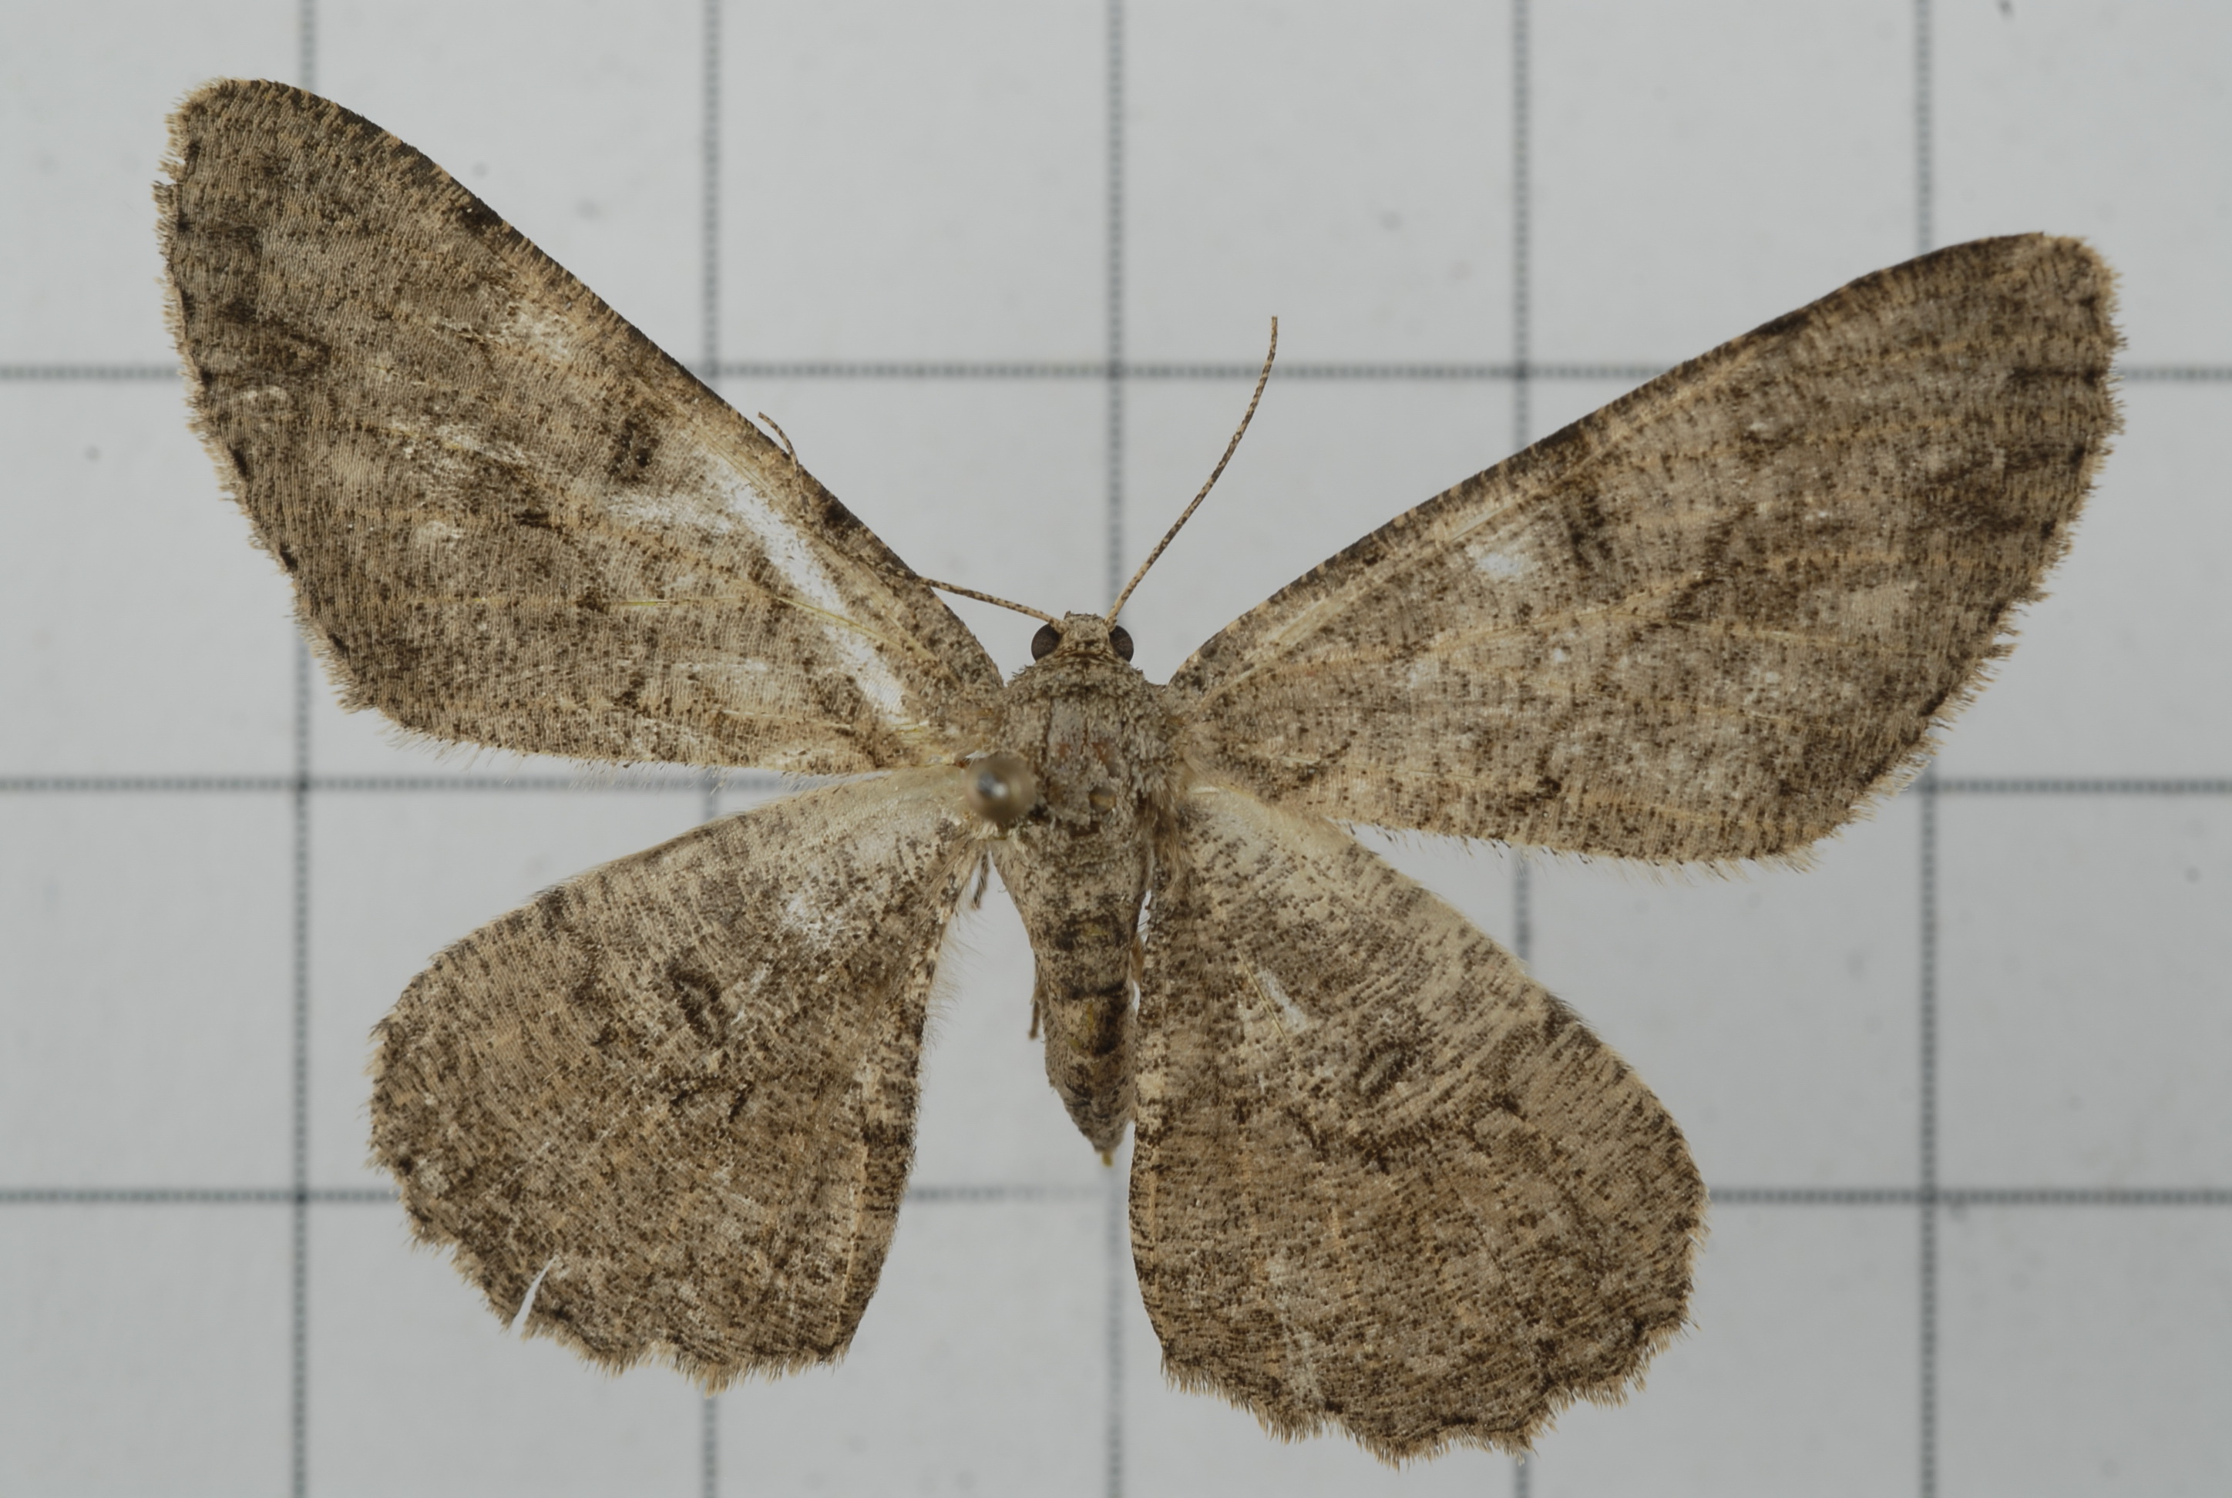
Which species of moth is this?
Hypomecis punctinalis glos
